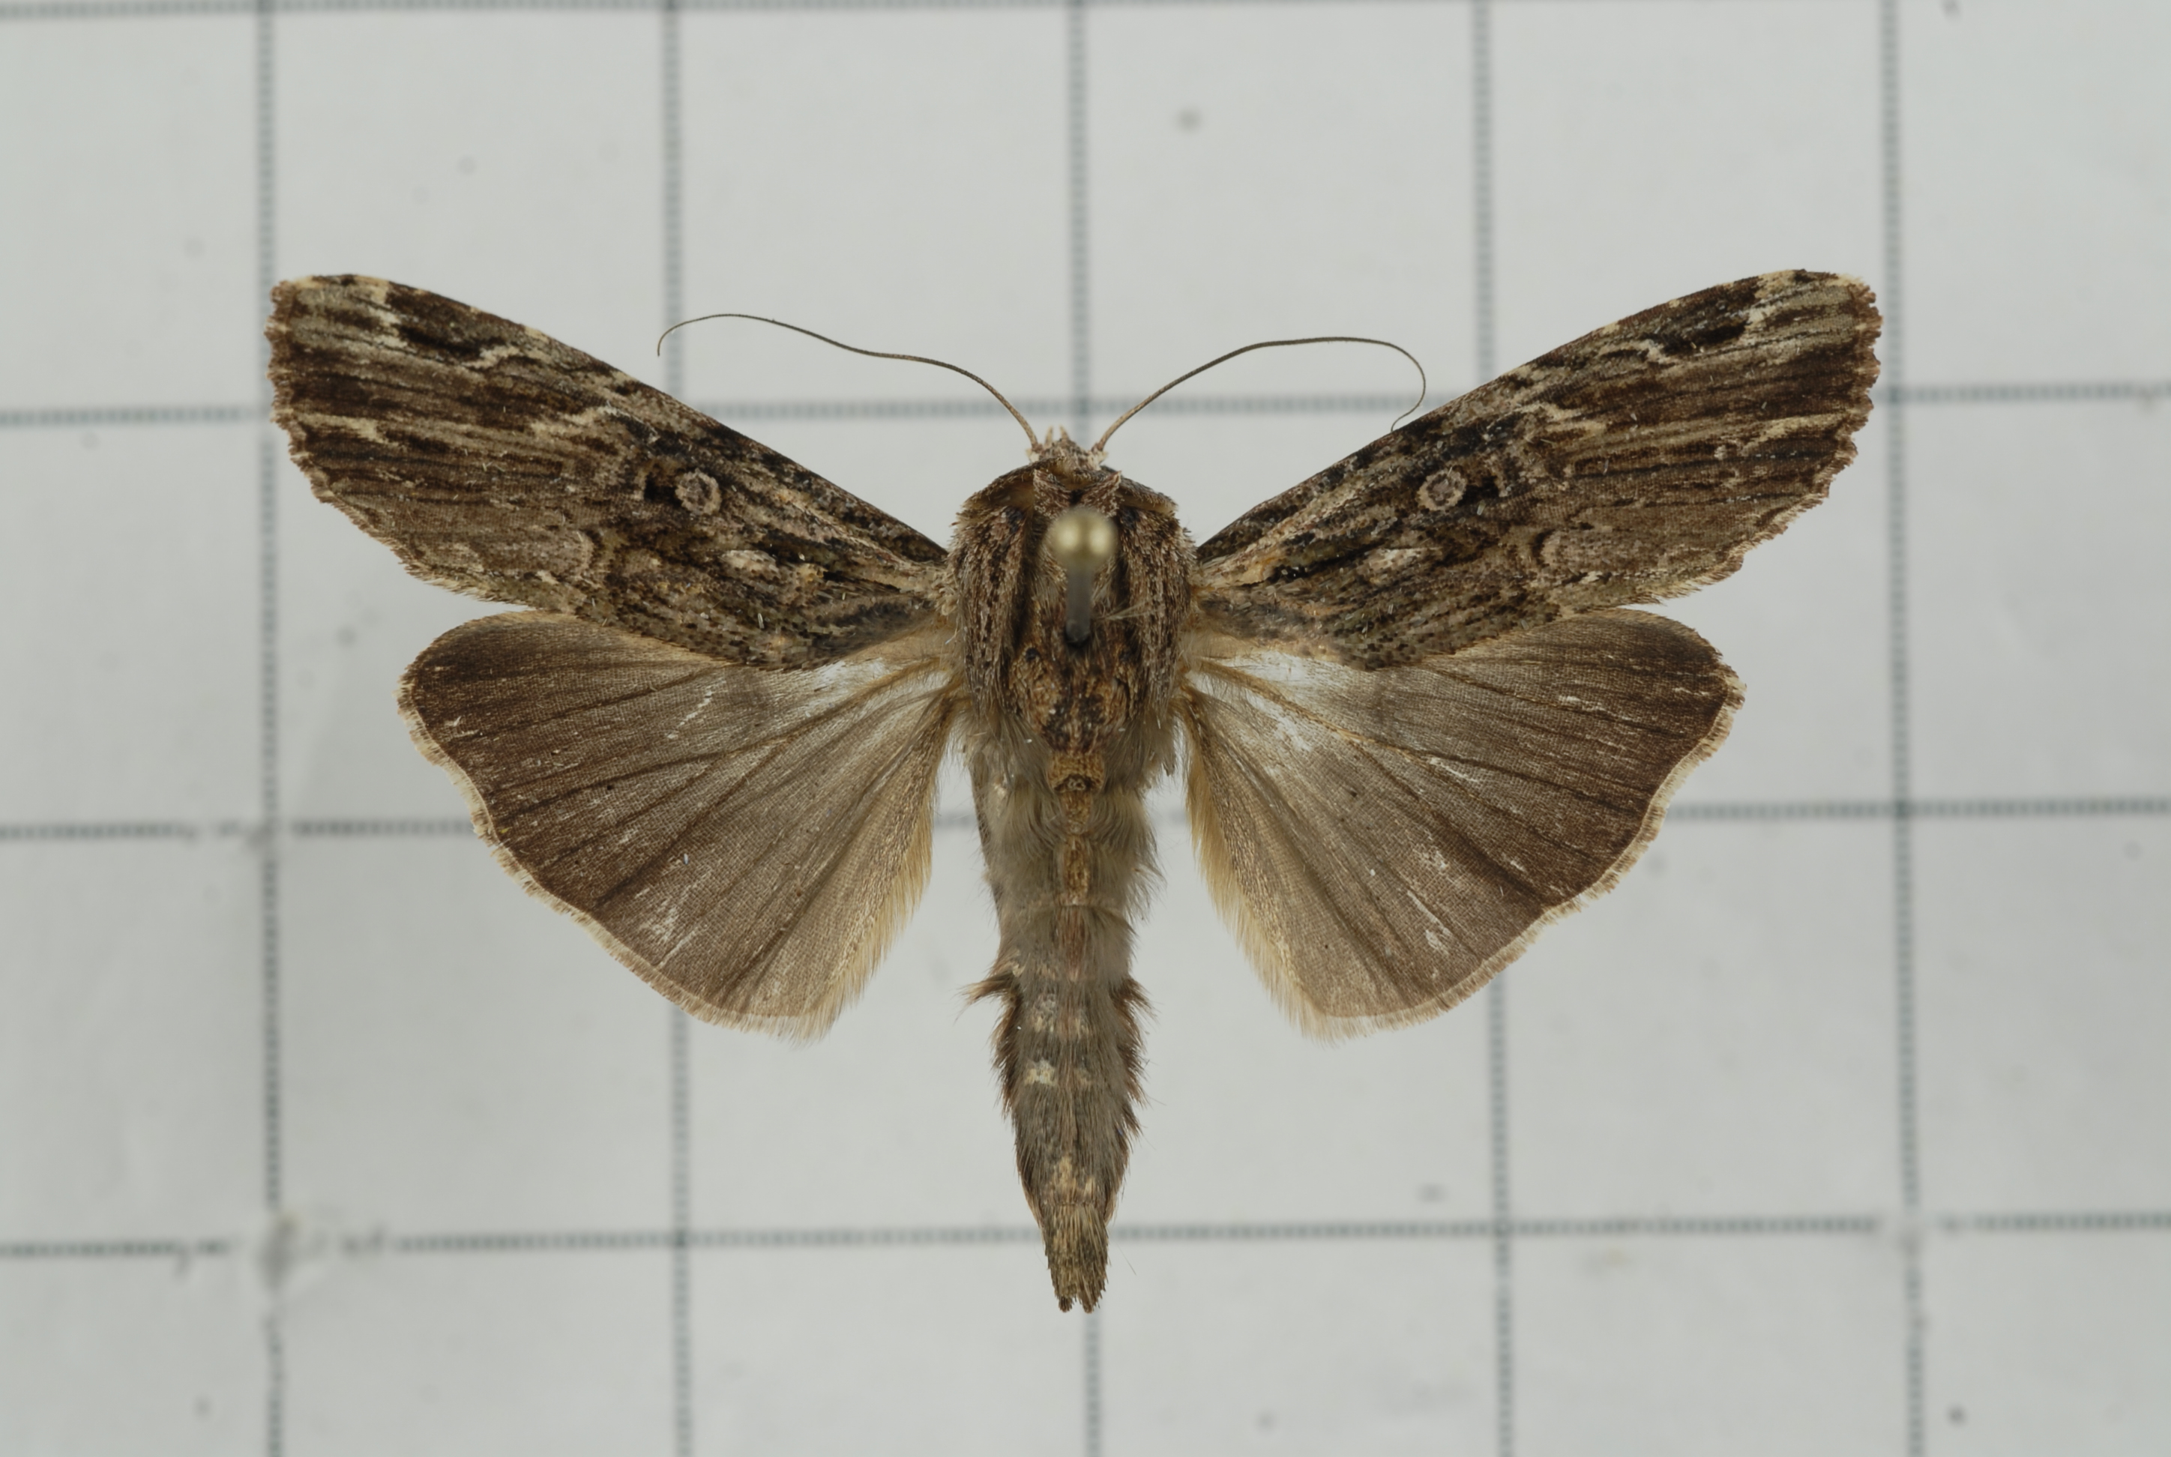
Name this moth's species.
Magusa tenebrosa
